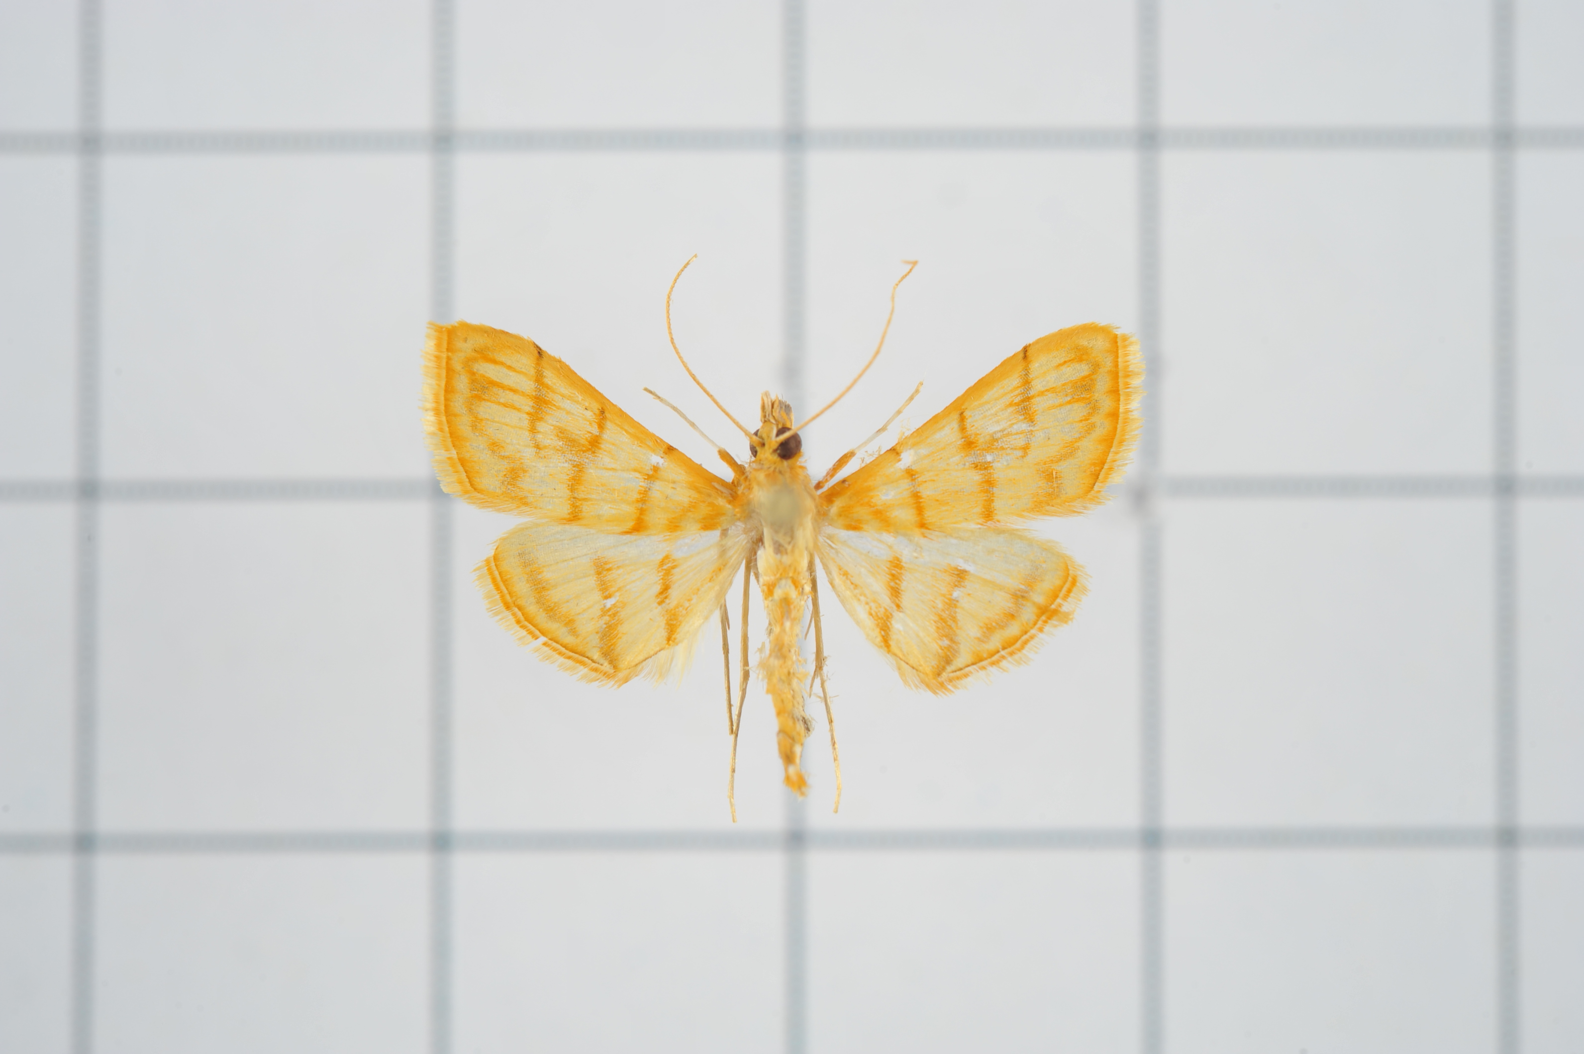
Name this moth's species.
Pagyda botydalis
